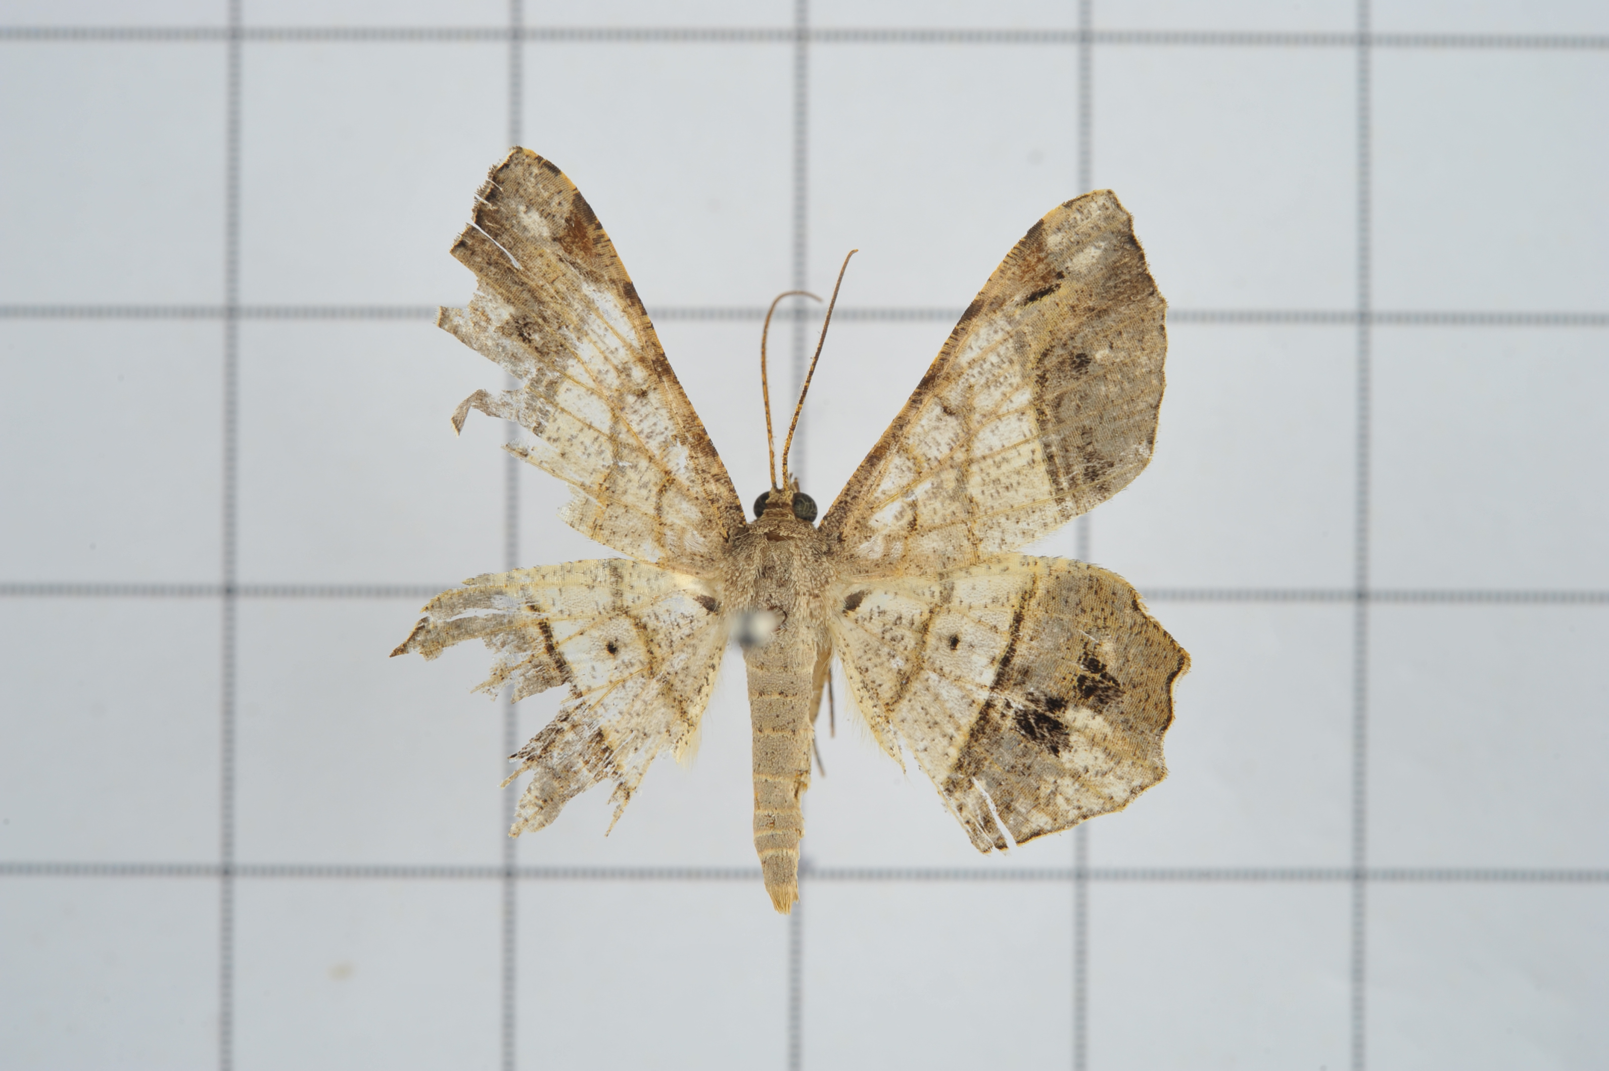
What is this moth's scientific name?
Chiasmia intermediaria
